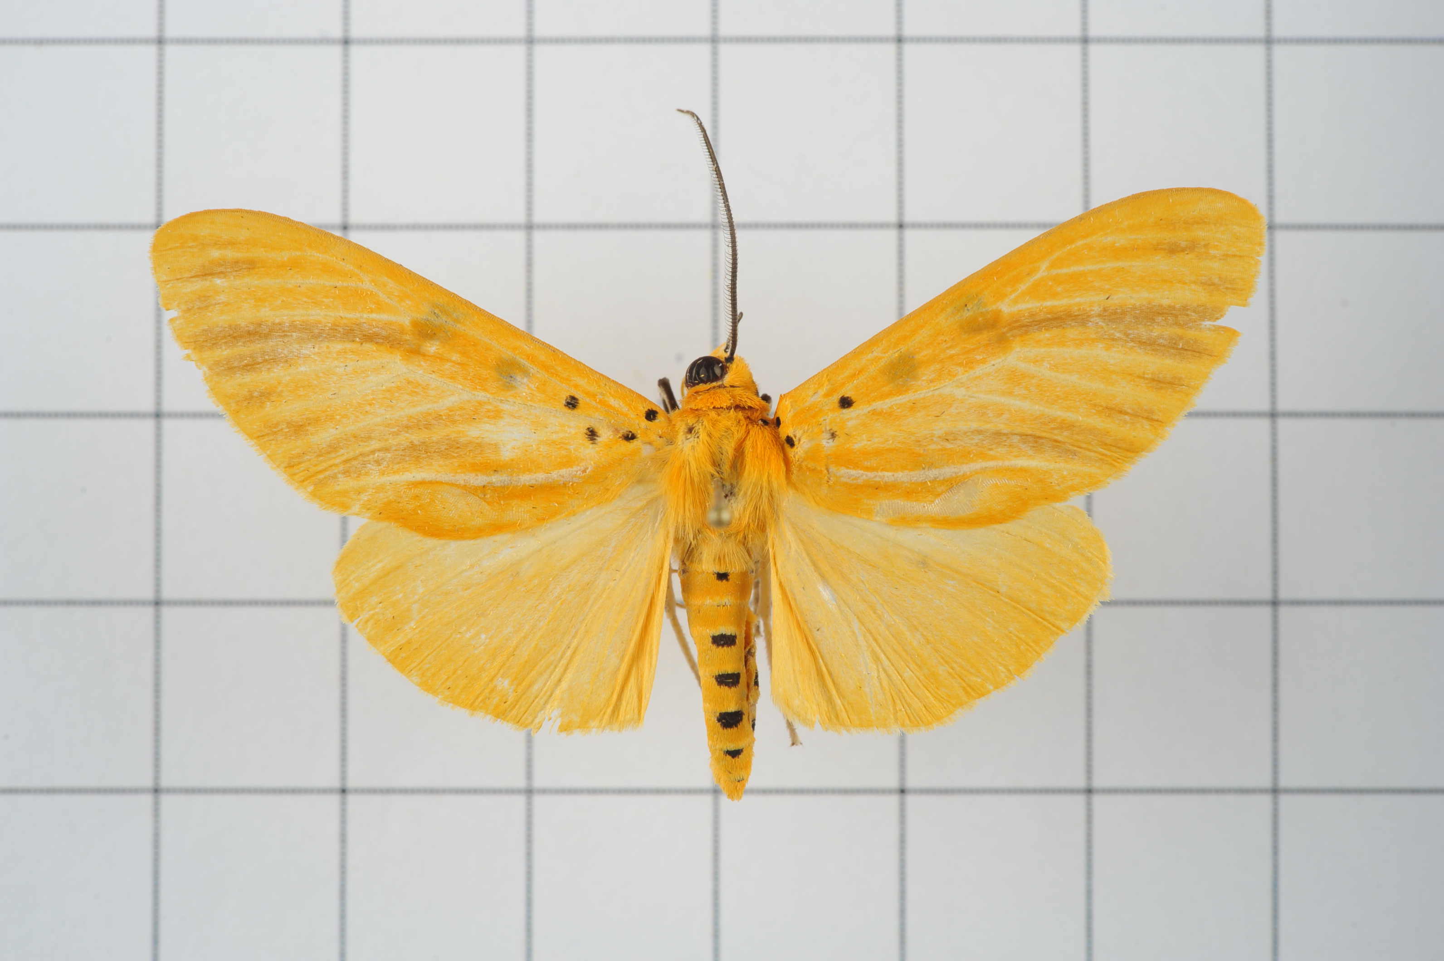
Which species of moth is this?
Asota egens confinis
